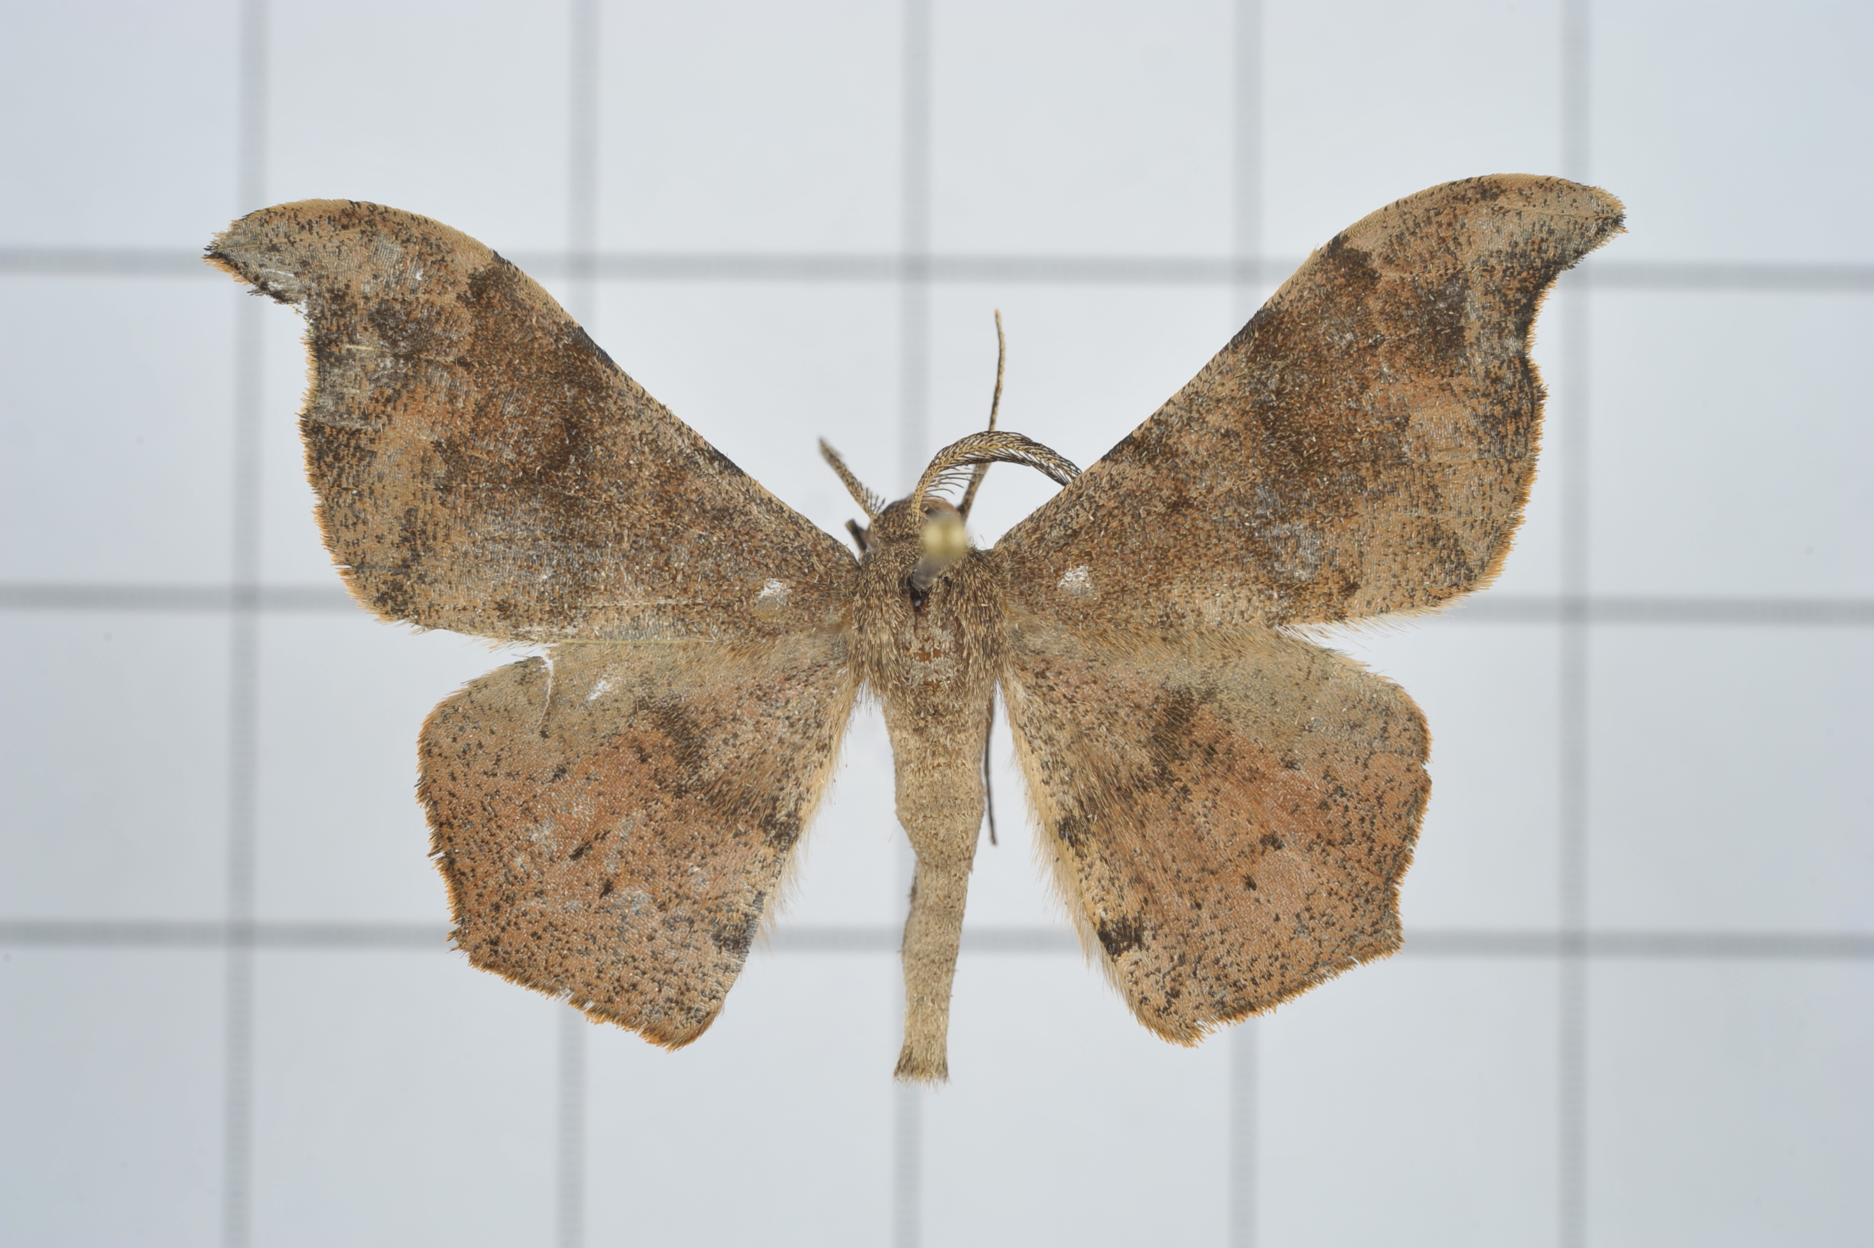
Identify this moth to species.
Hyposidra talaca talaca
